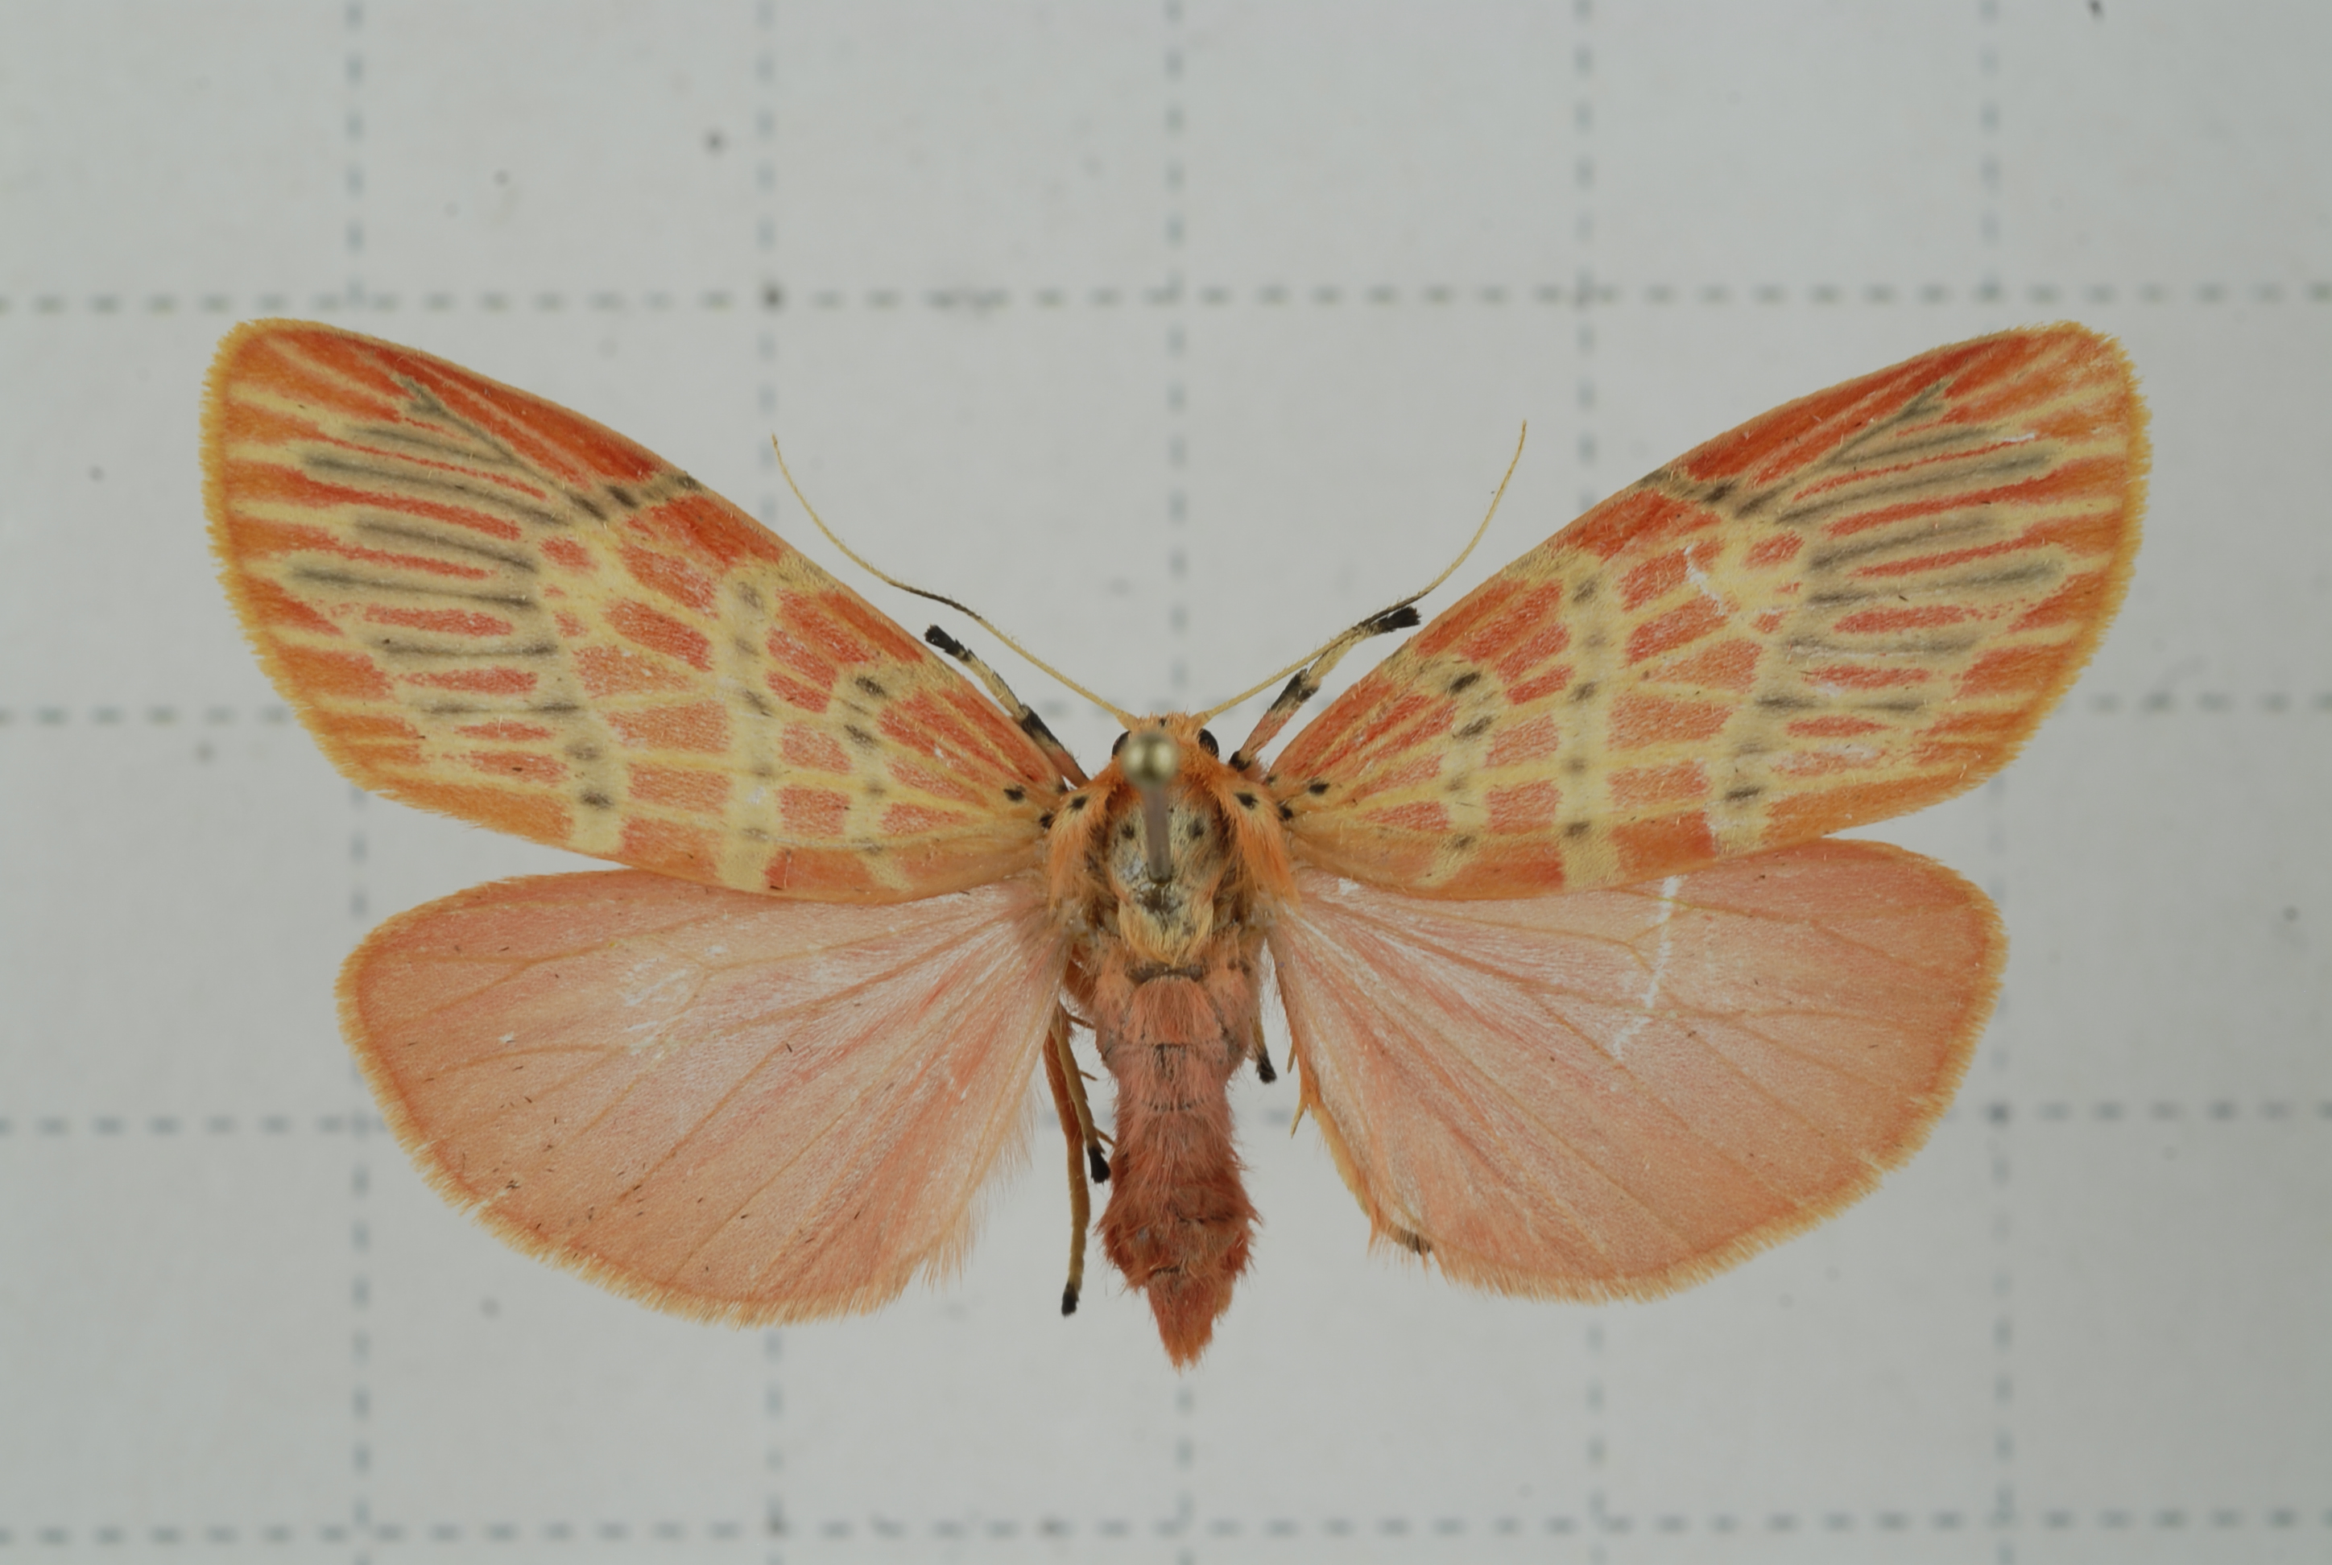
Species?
Barsine sauteri
